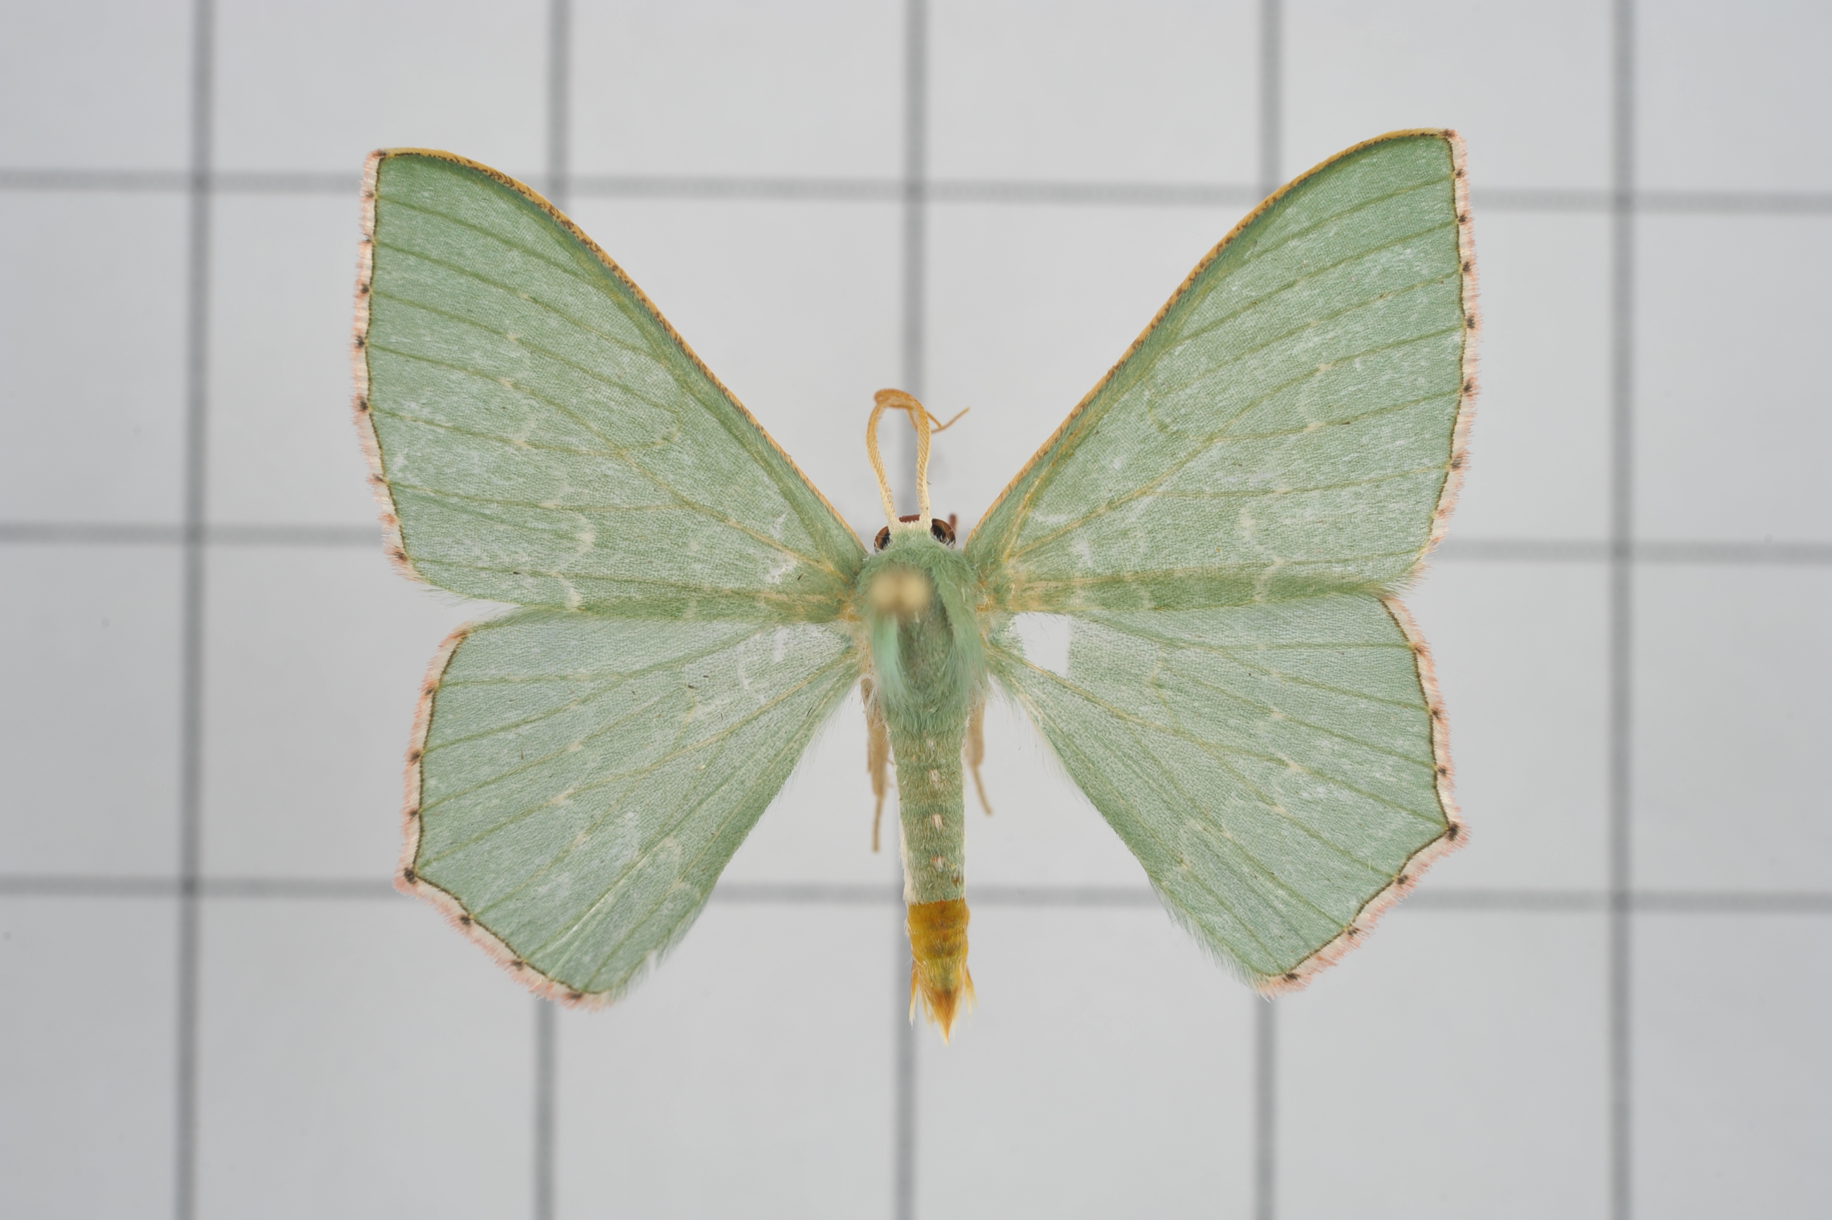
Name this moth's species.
Hemistola simplex
